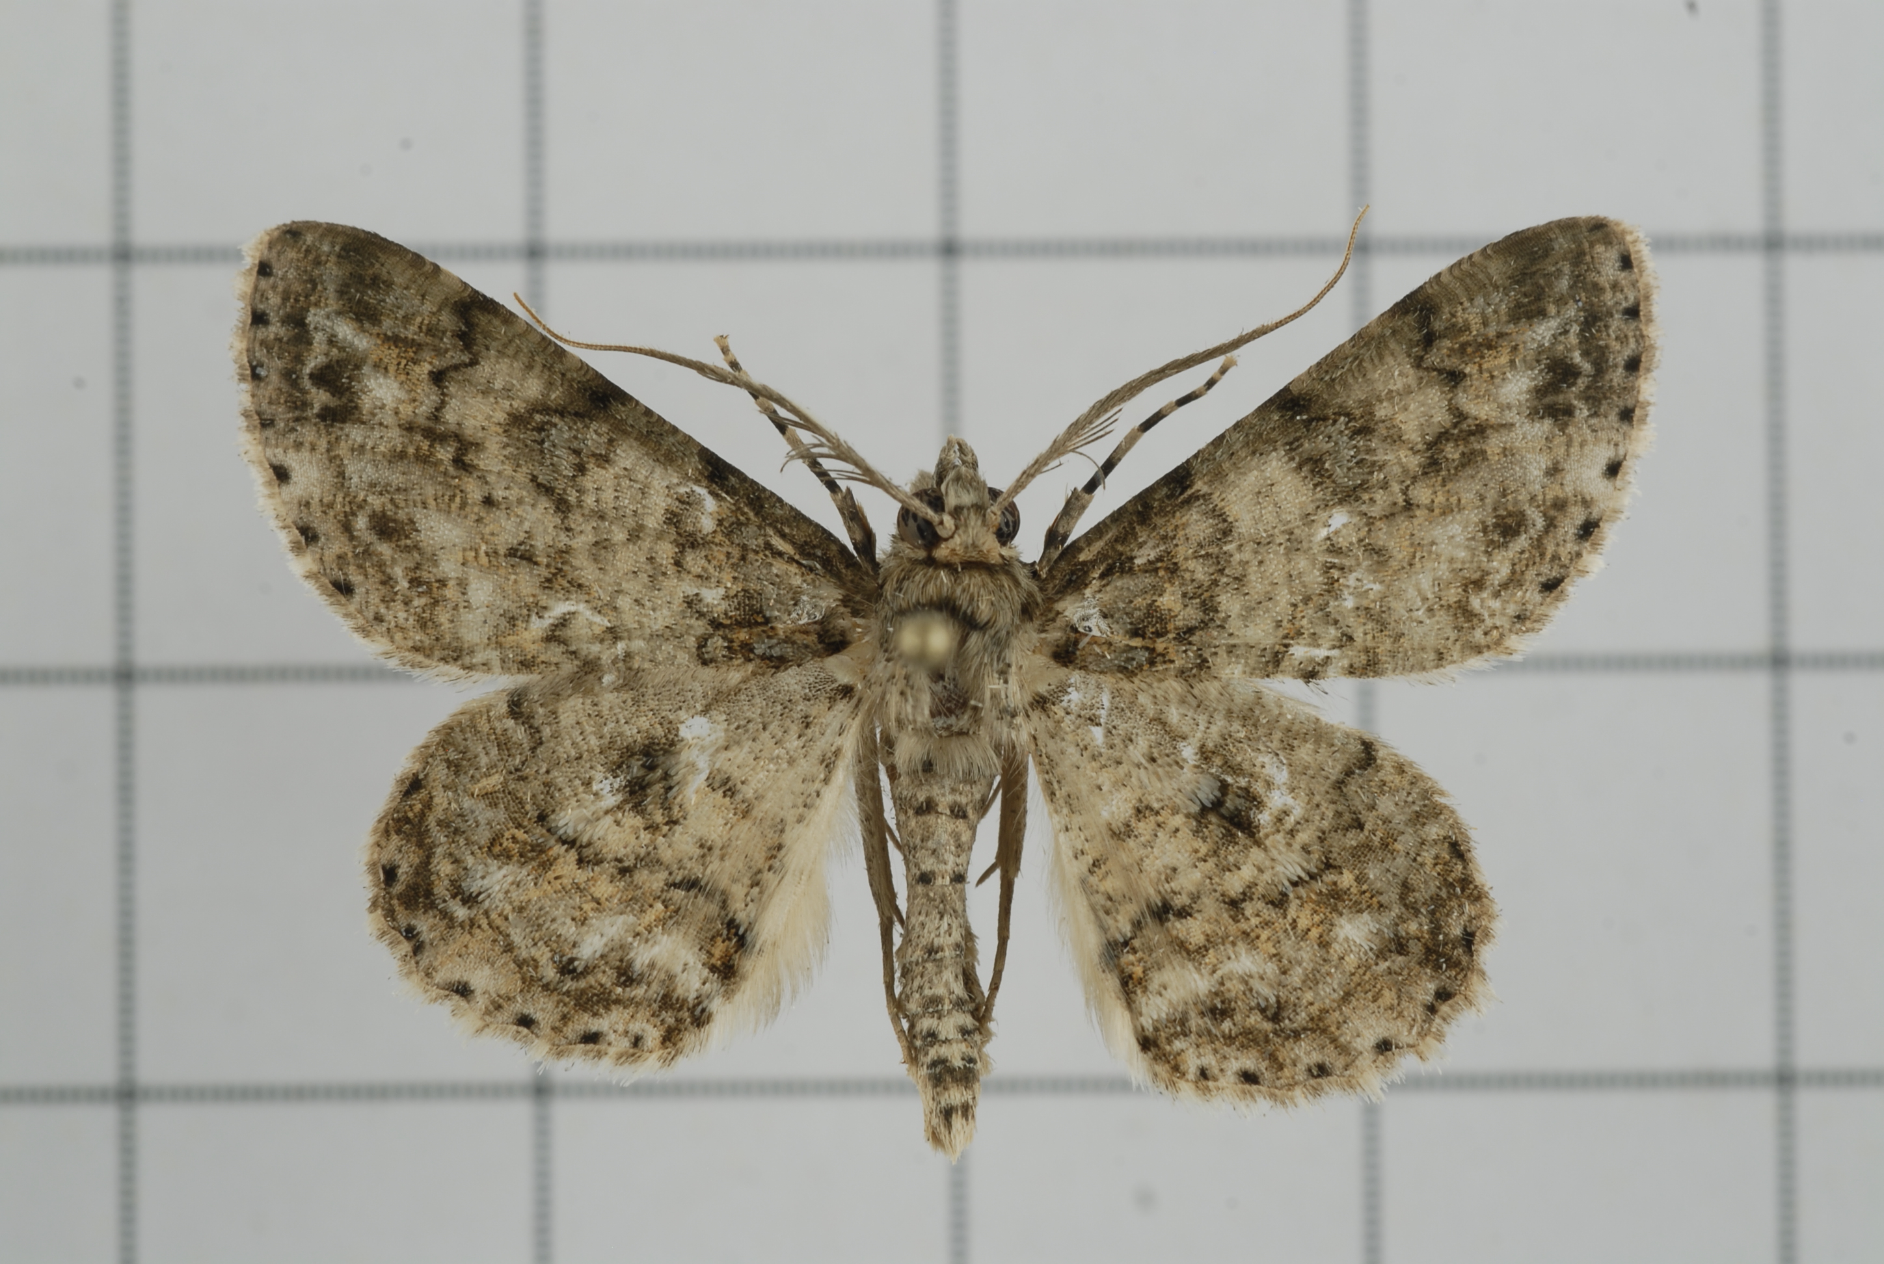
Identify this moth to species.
Cleora injectaria
